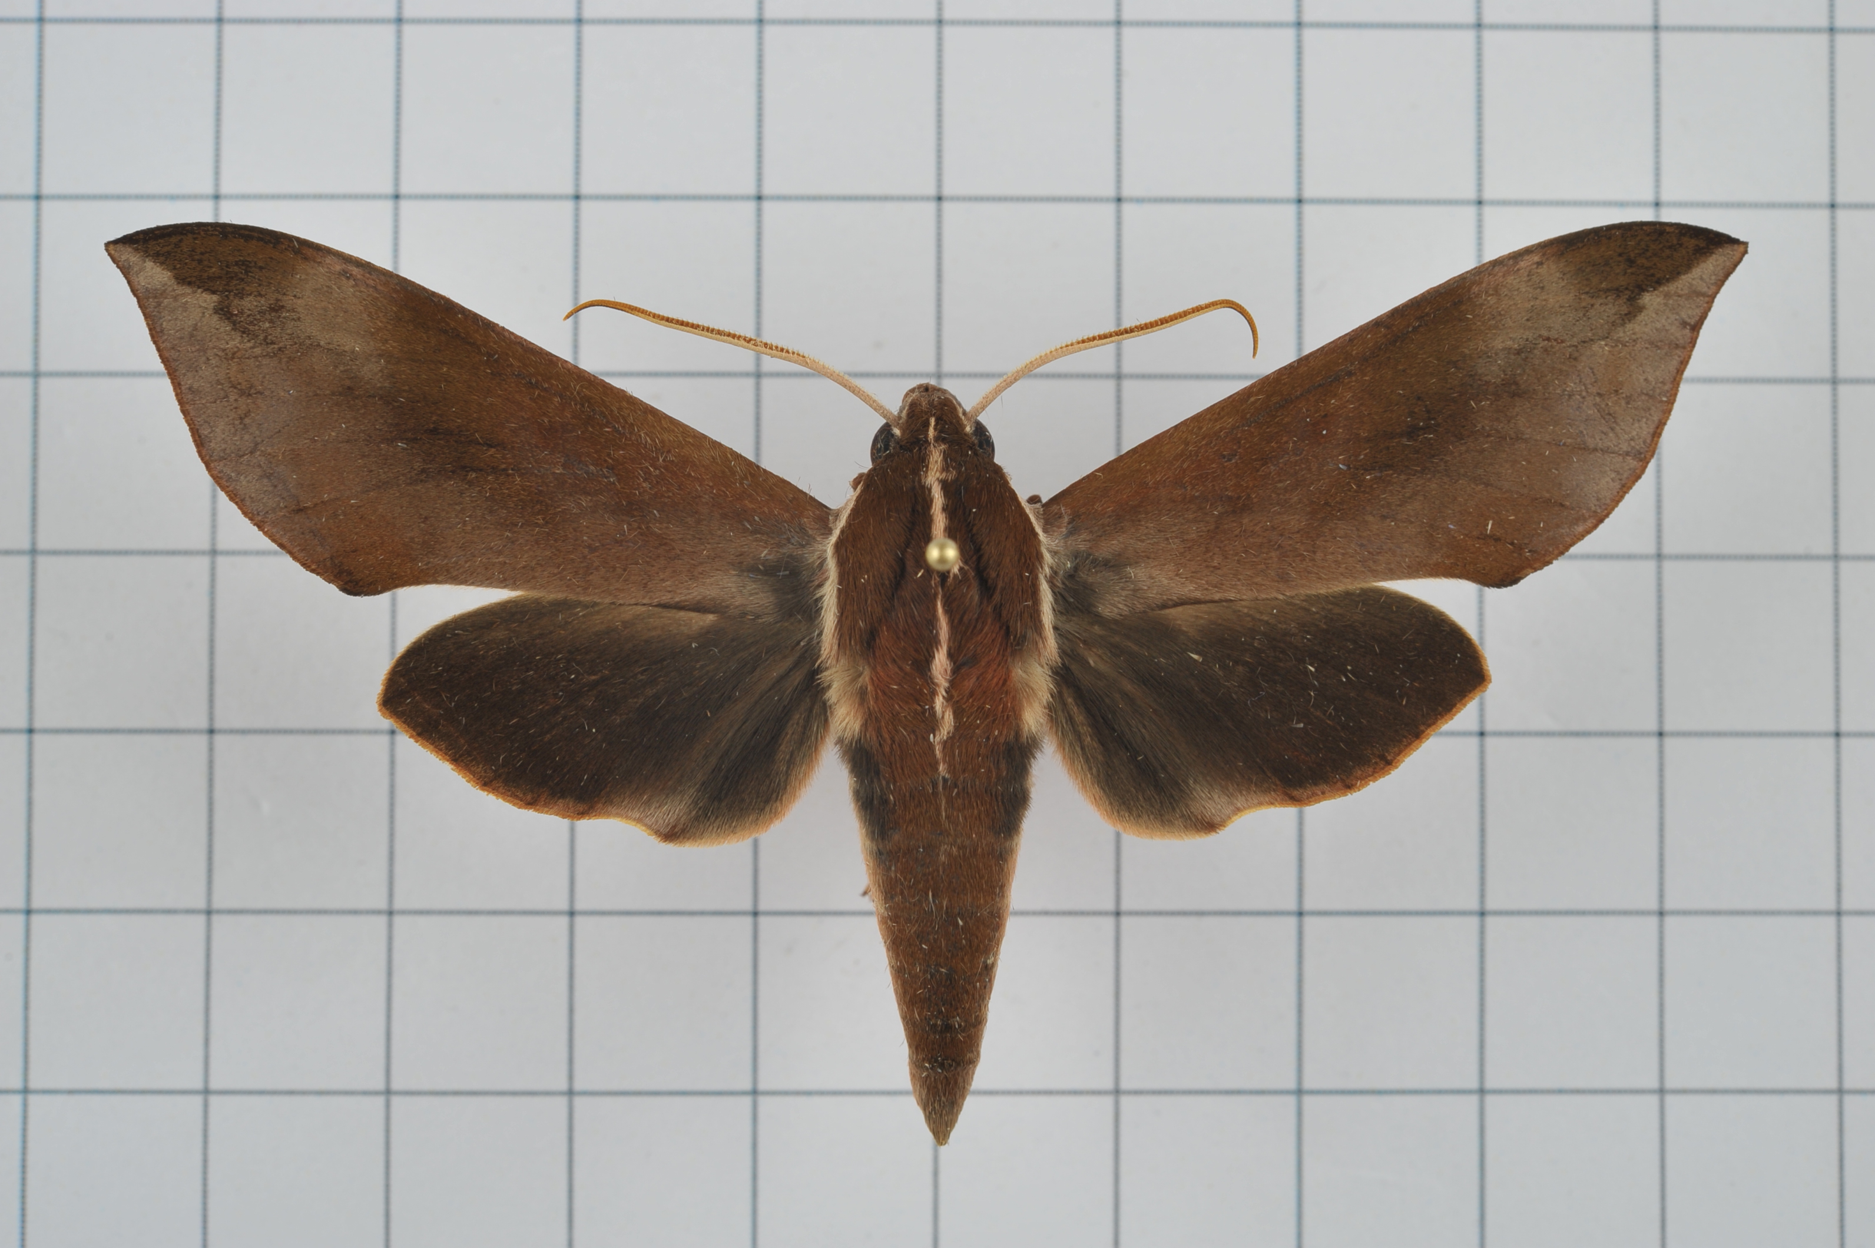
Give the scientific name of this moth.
Ampelophaga rubiginosa myosotis
